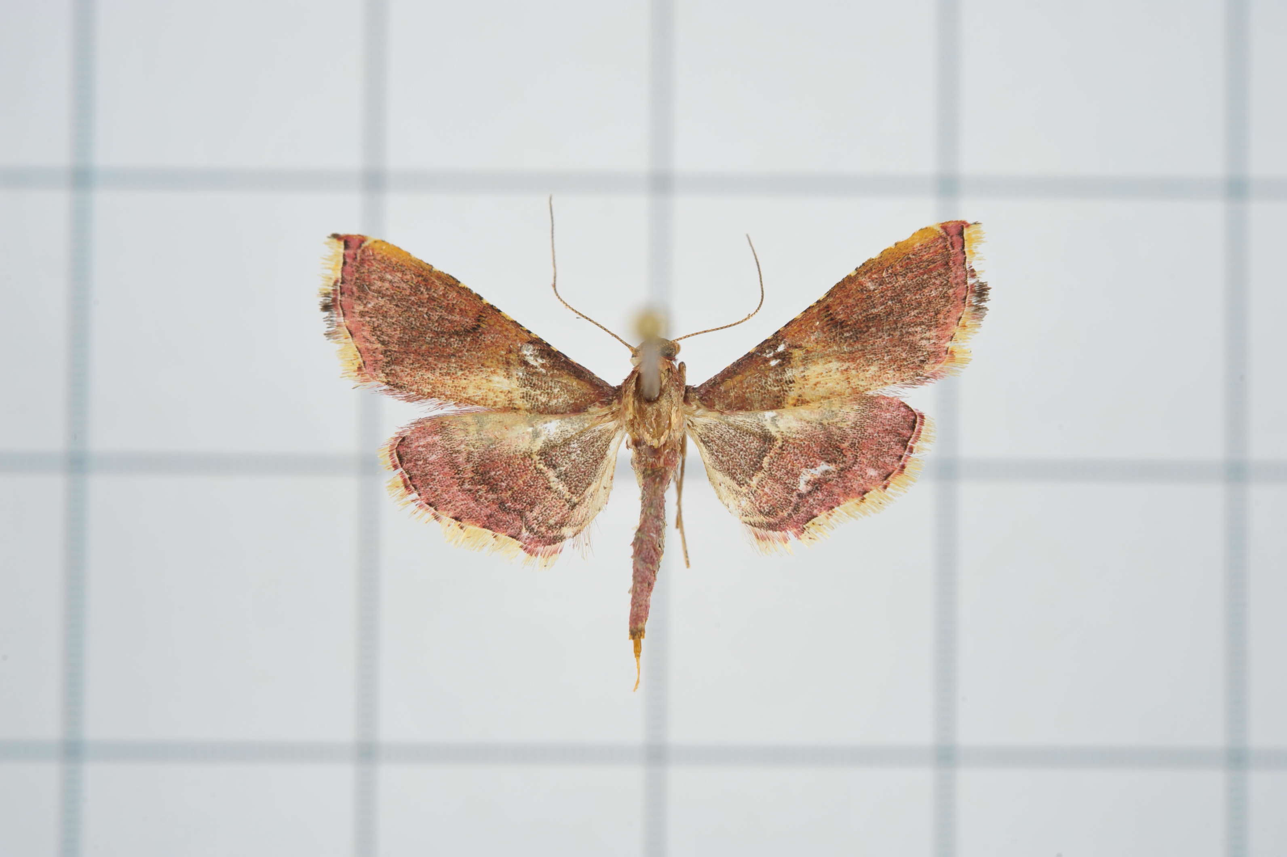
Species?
Endotricha olivacealis
